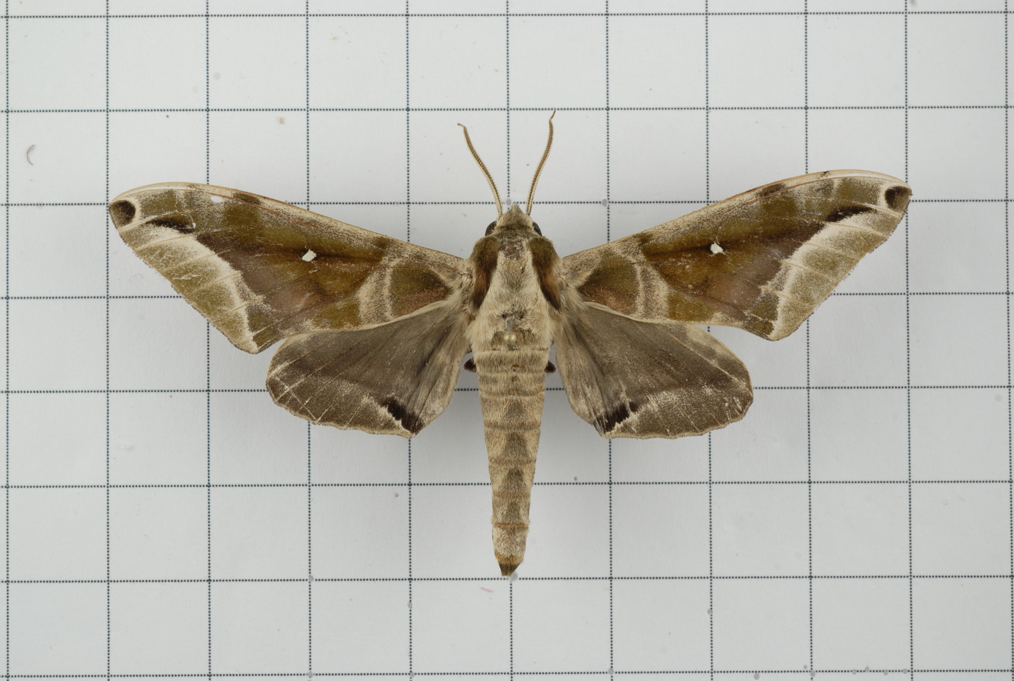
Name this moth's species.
Parum colligata
